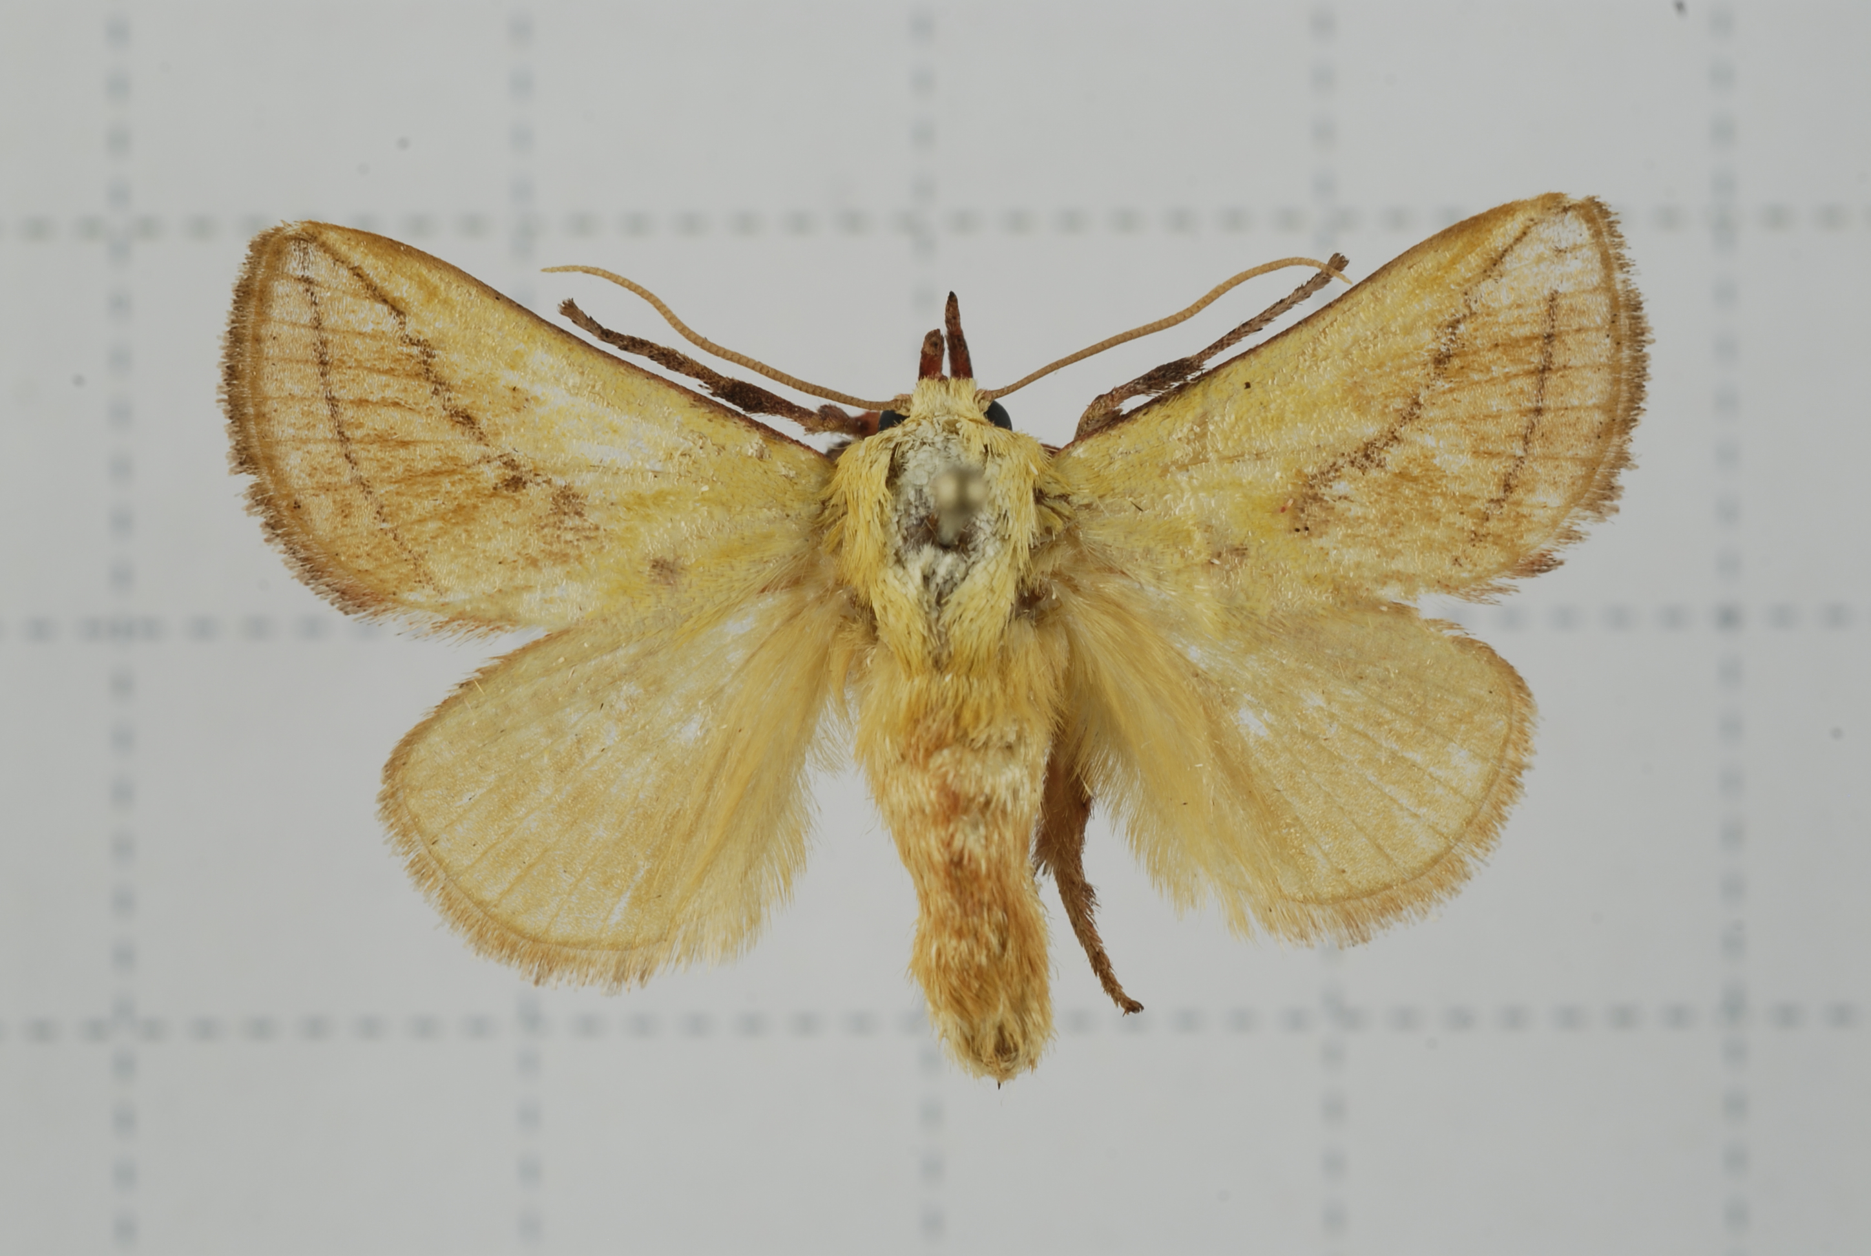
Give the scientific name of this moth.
Monema rubriceps
